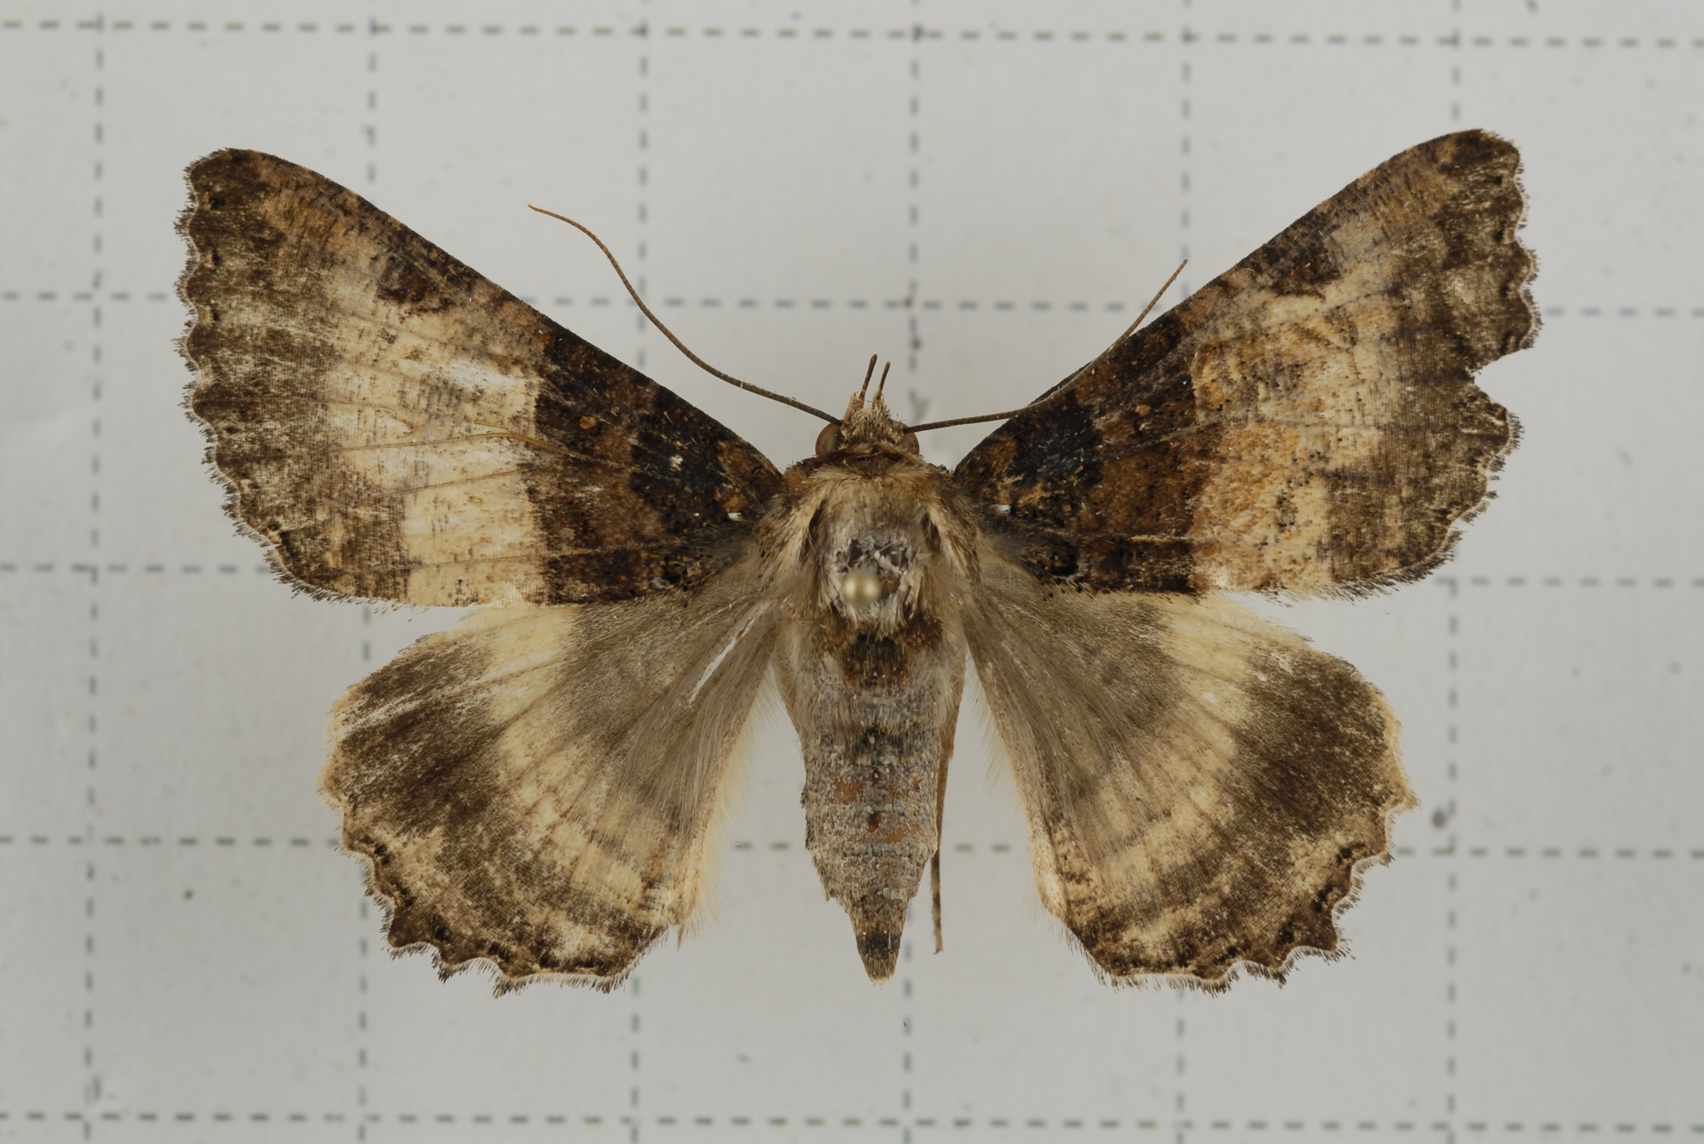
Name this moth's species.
Daddala lucilla
